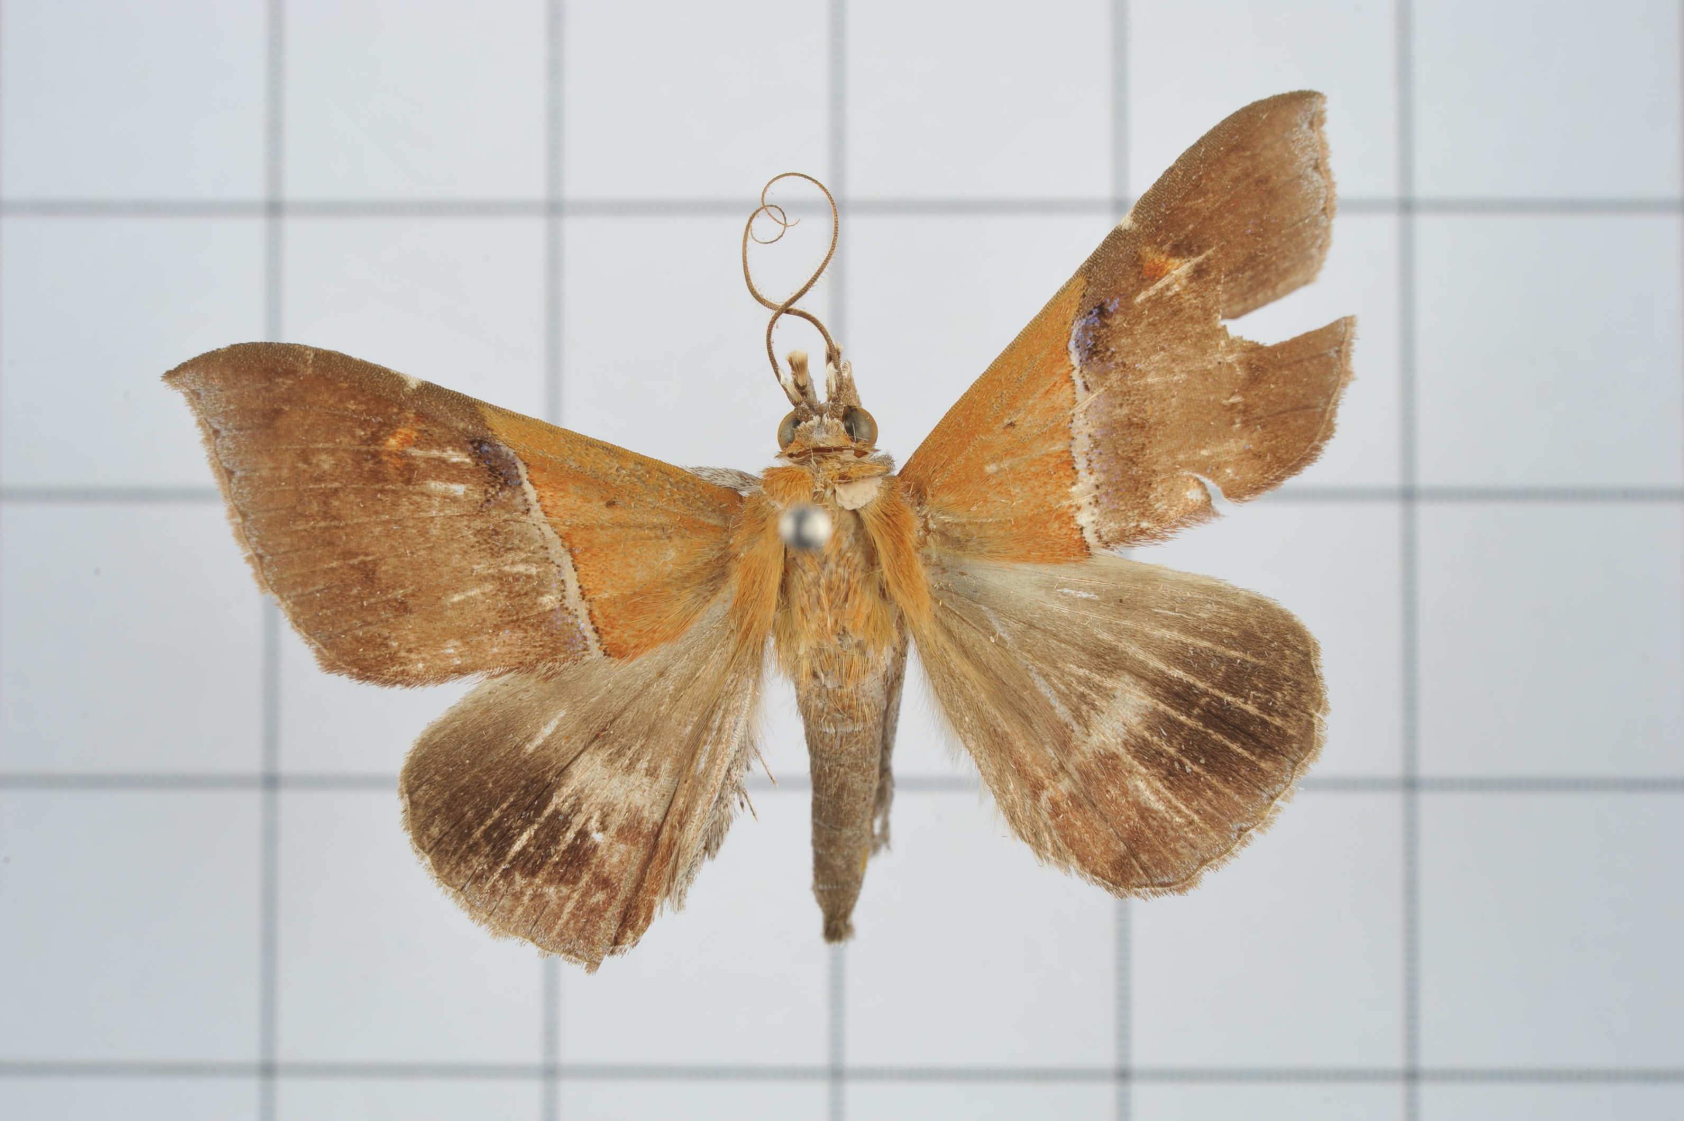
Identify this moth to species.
Sympis rufibasis
